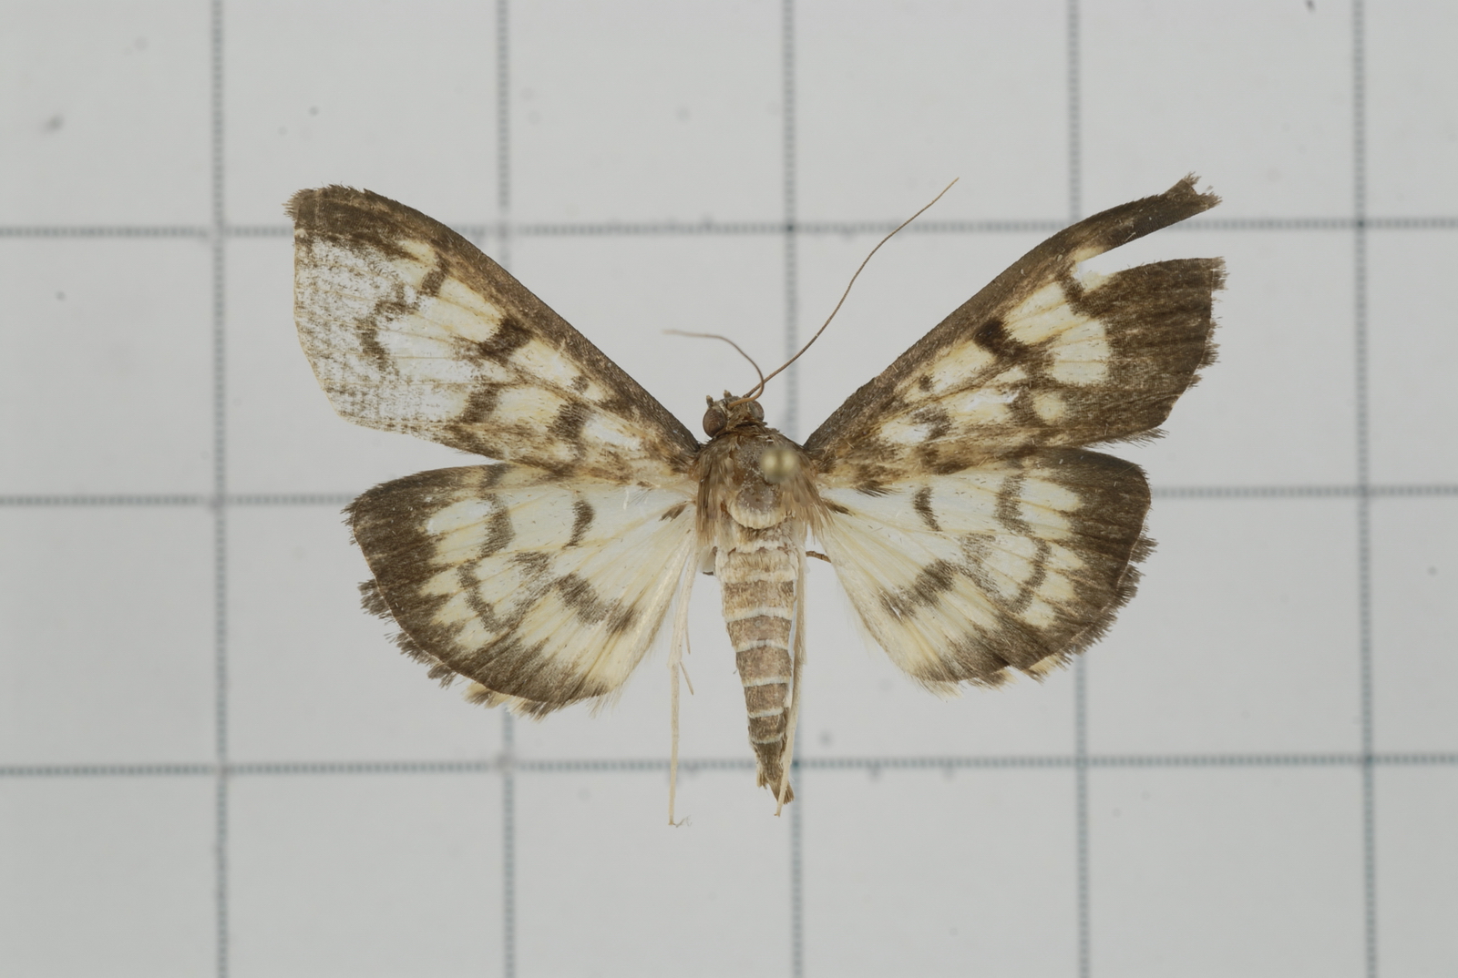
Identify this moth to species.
Syllepte taiwanalis
